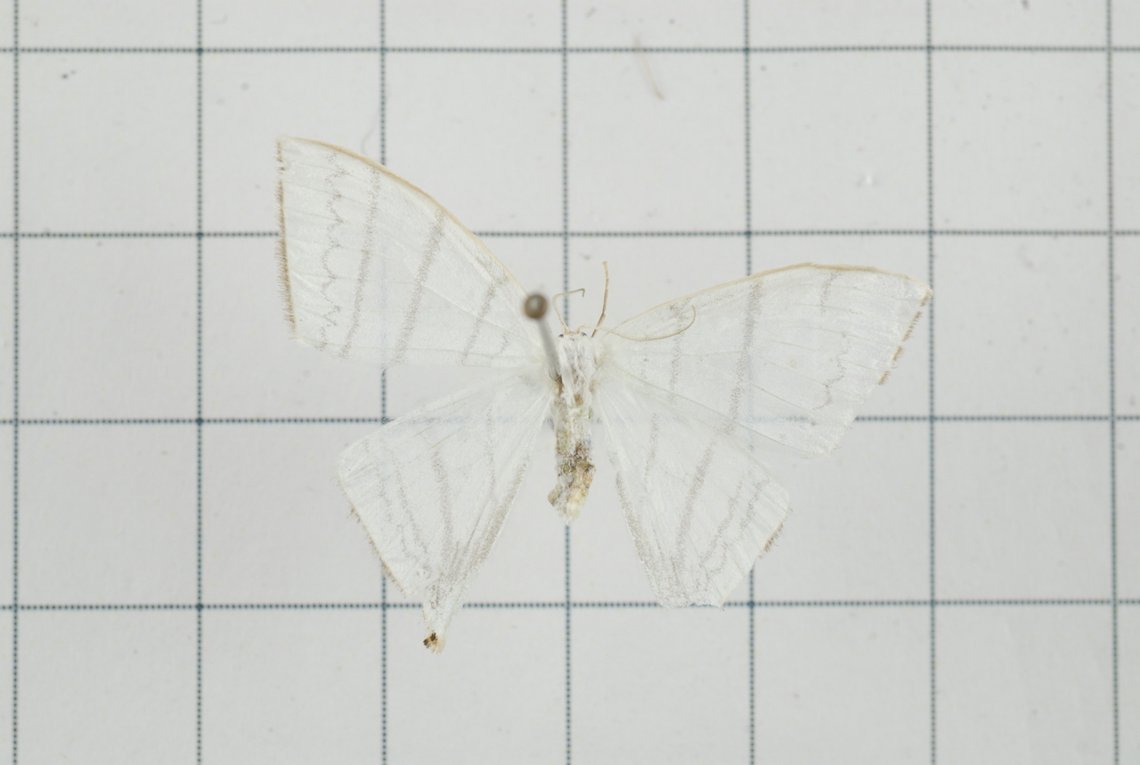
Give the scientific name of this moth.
Ditrigona triangularia
